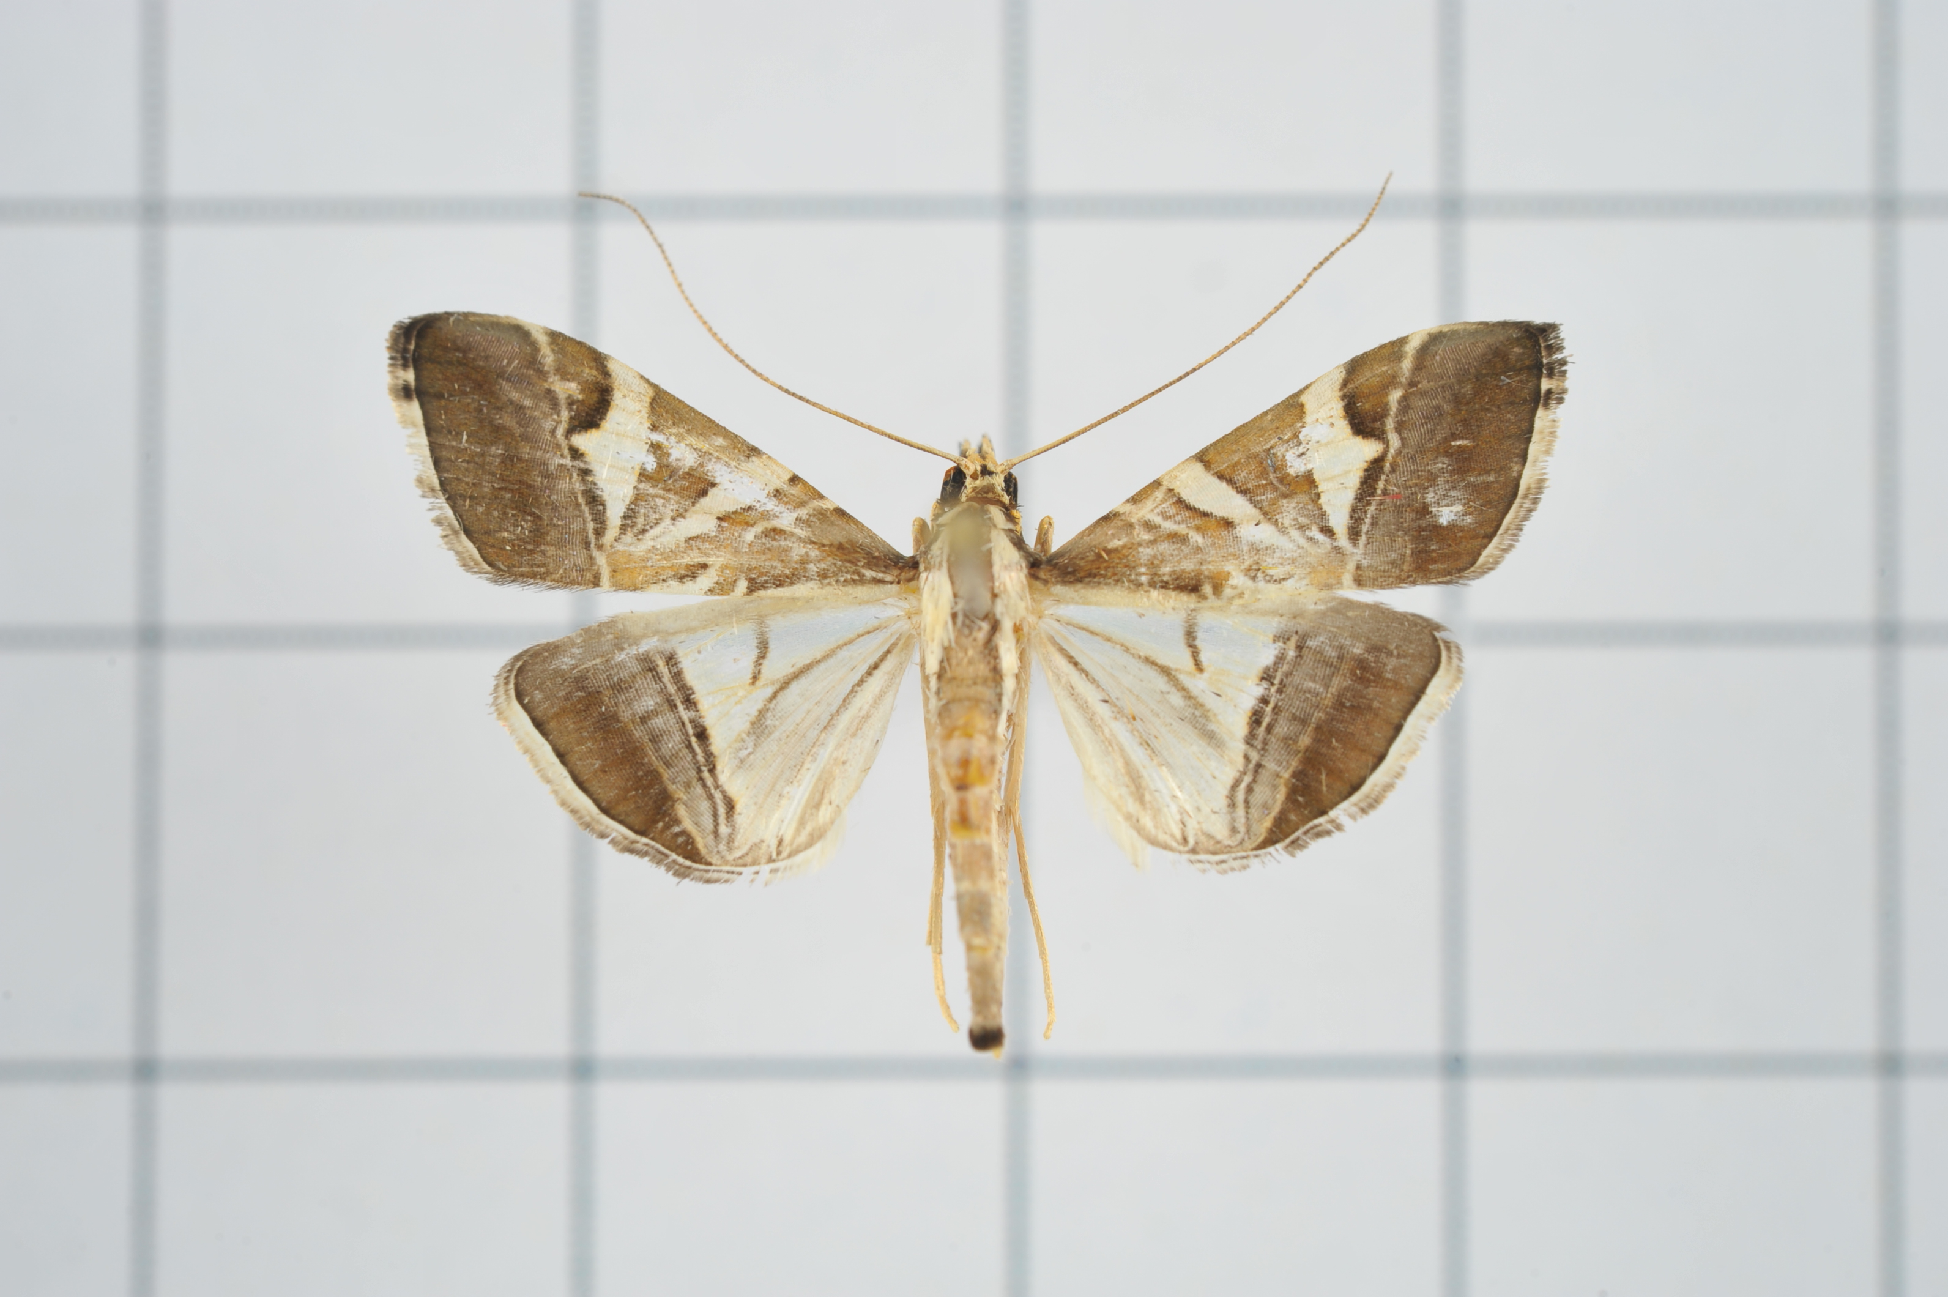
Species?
Agrioglypta itysalis
